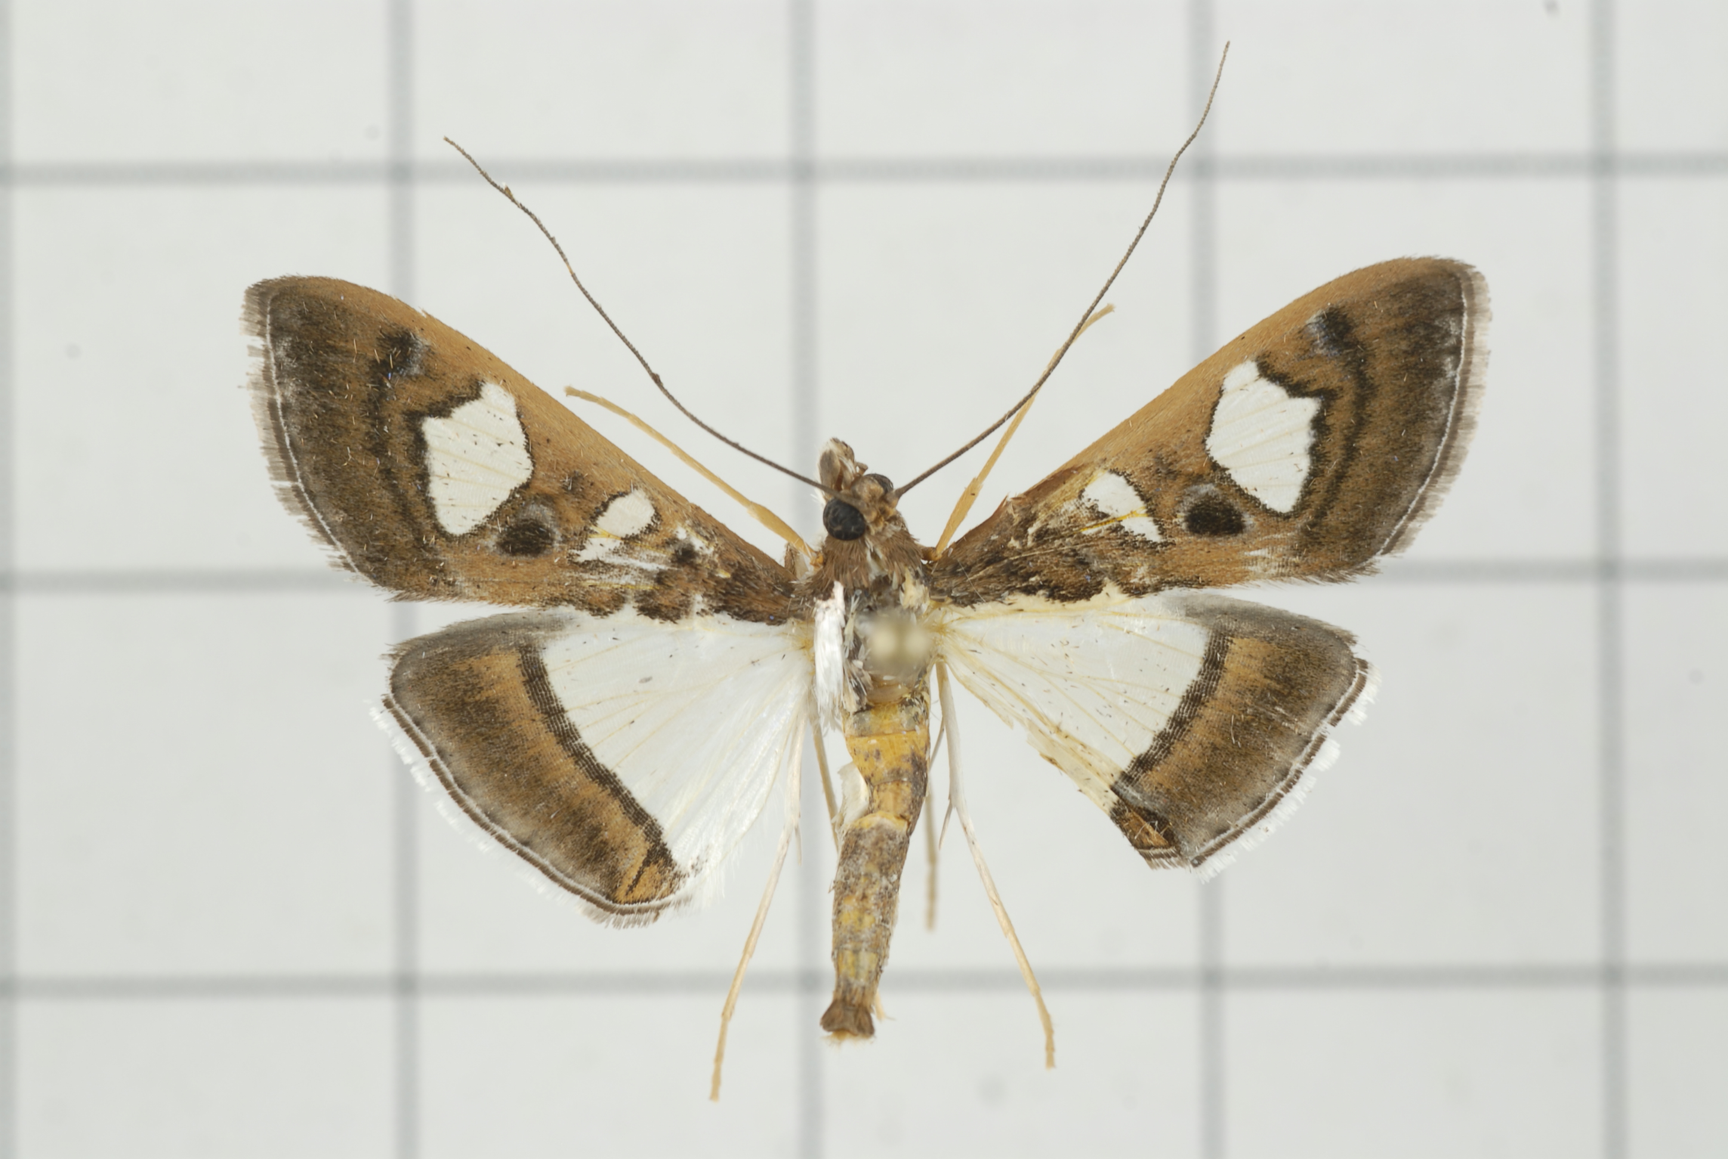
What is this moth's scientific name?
Glyphodes bivitralis
